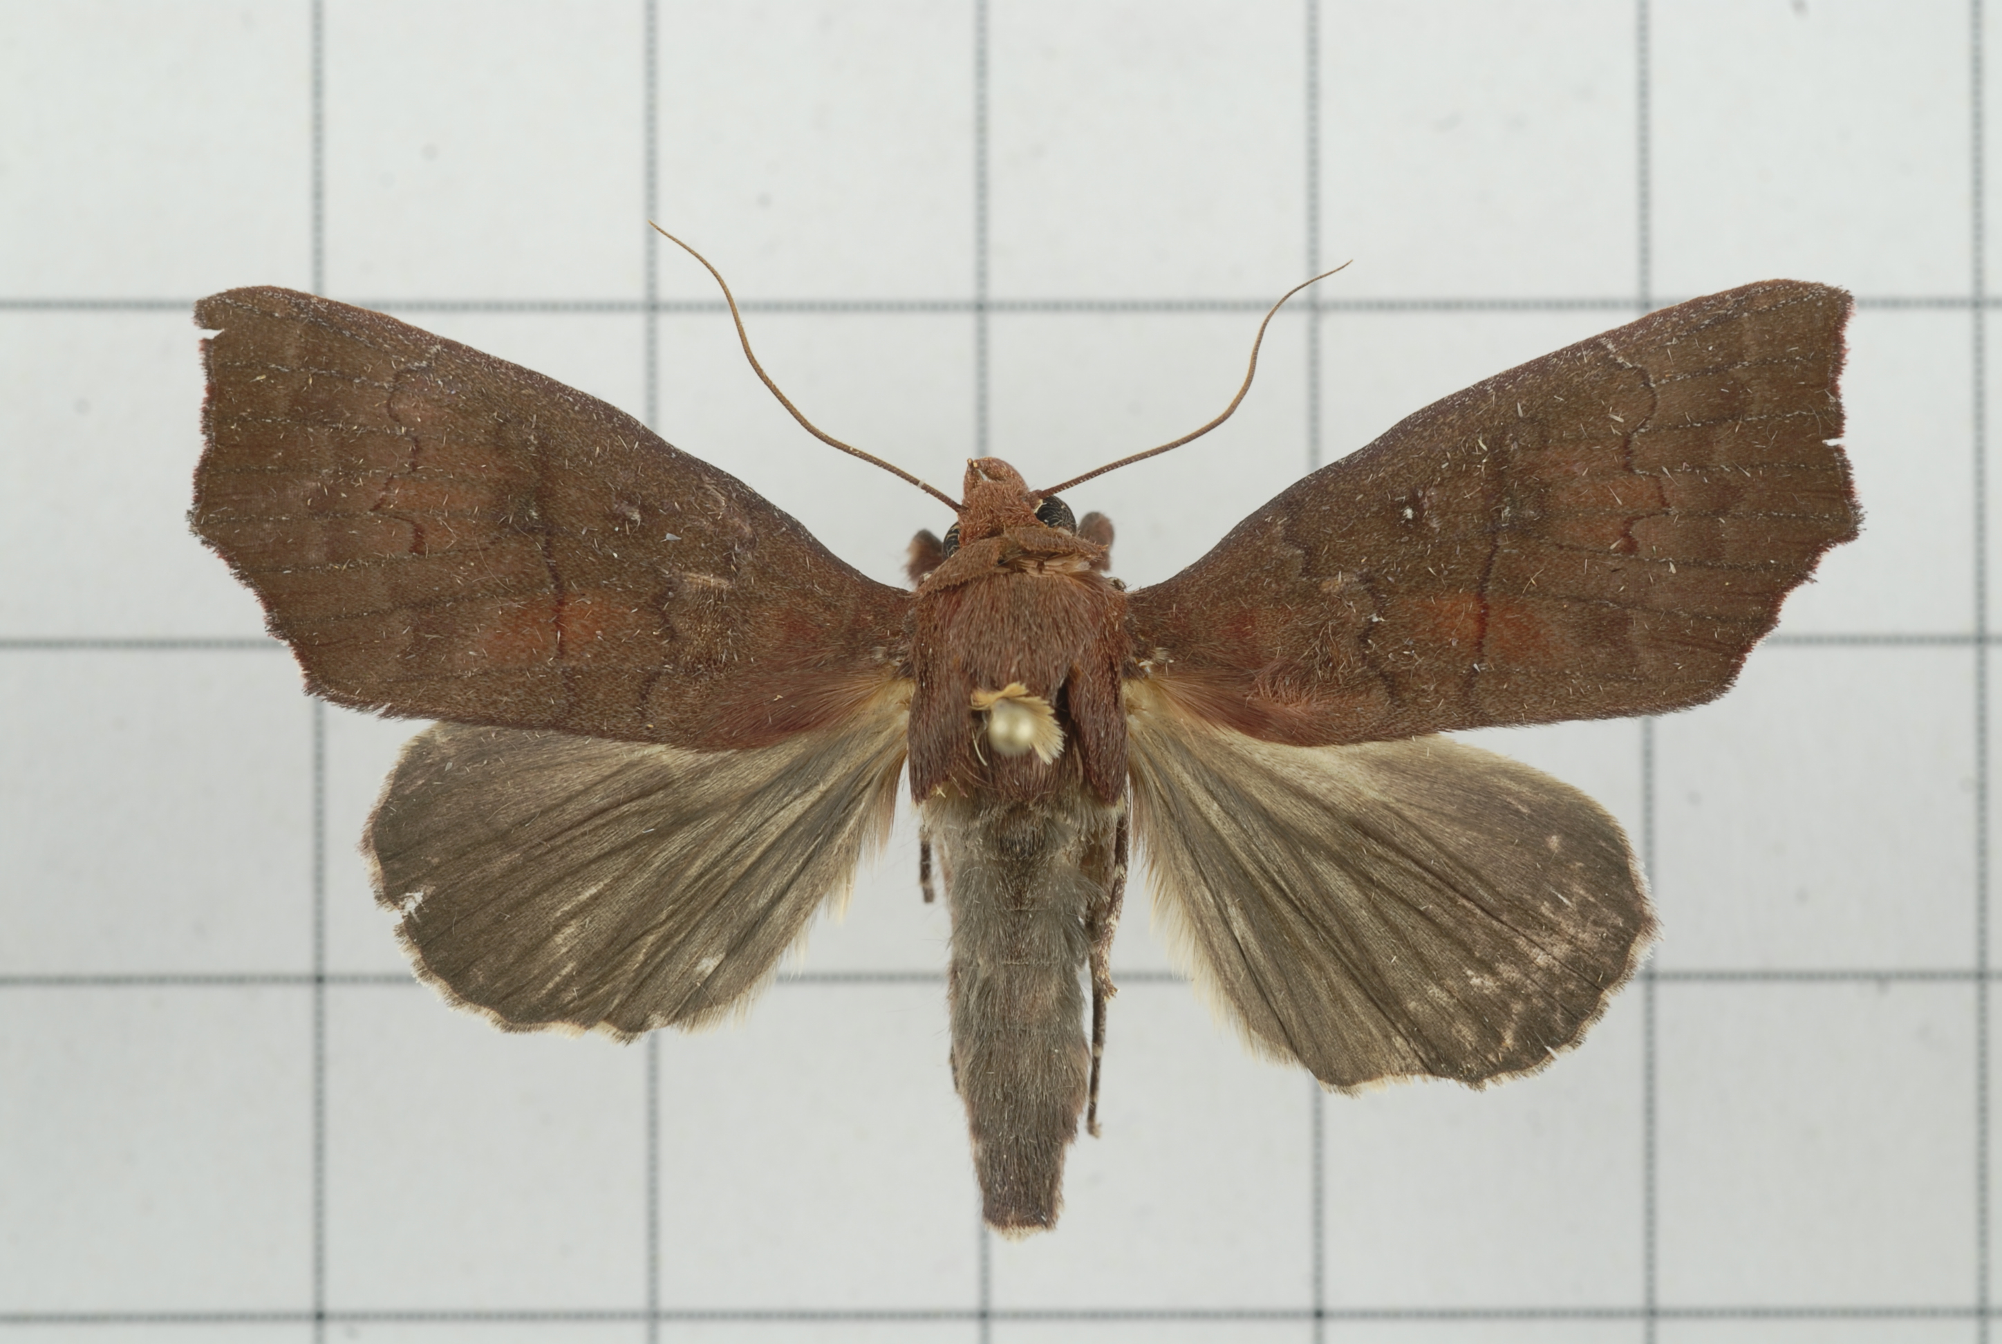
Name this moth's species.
Rusicada privata
